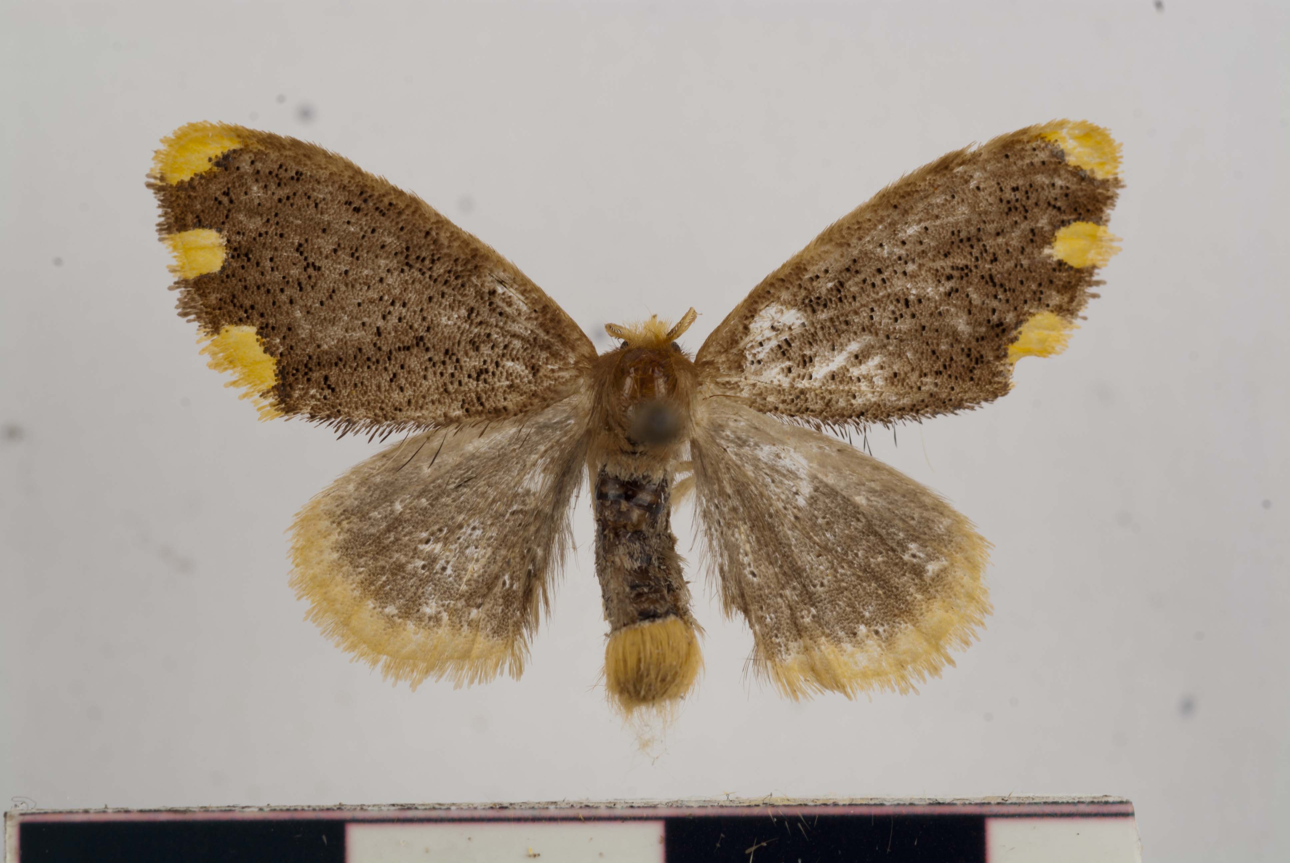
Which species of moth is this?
Somena scintillans
